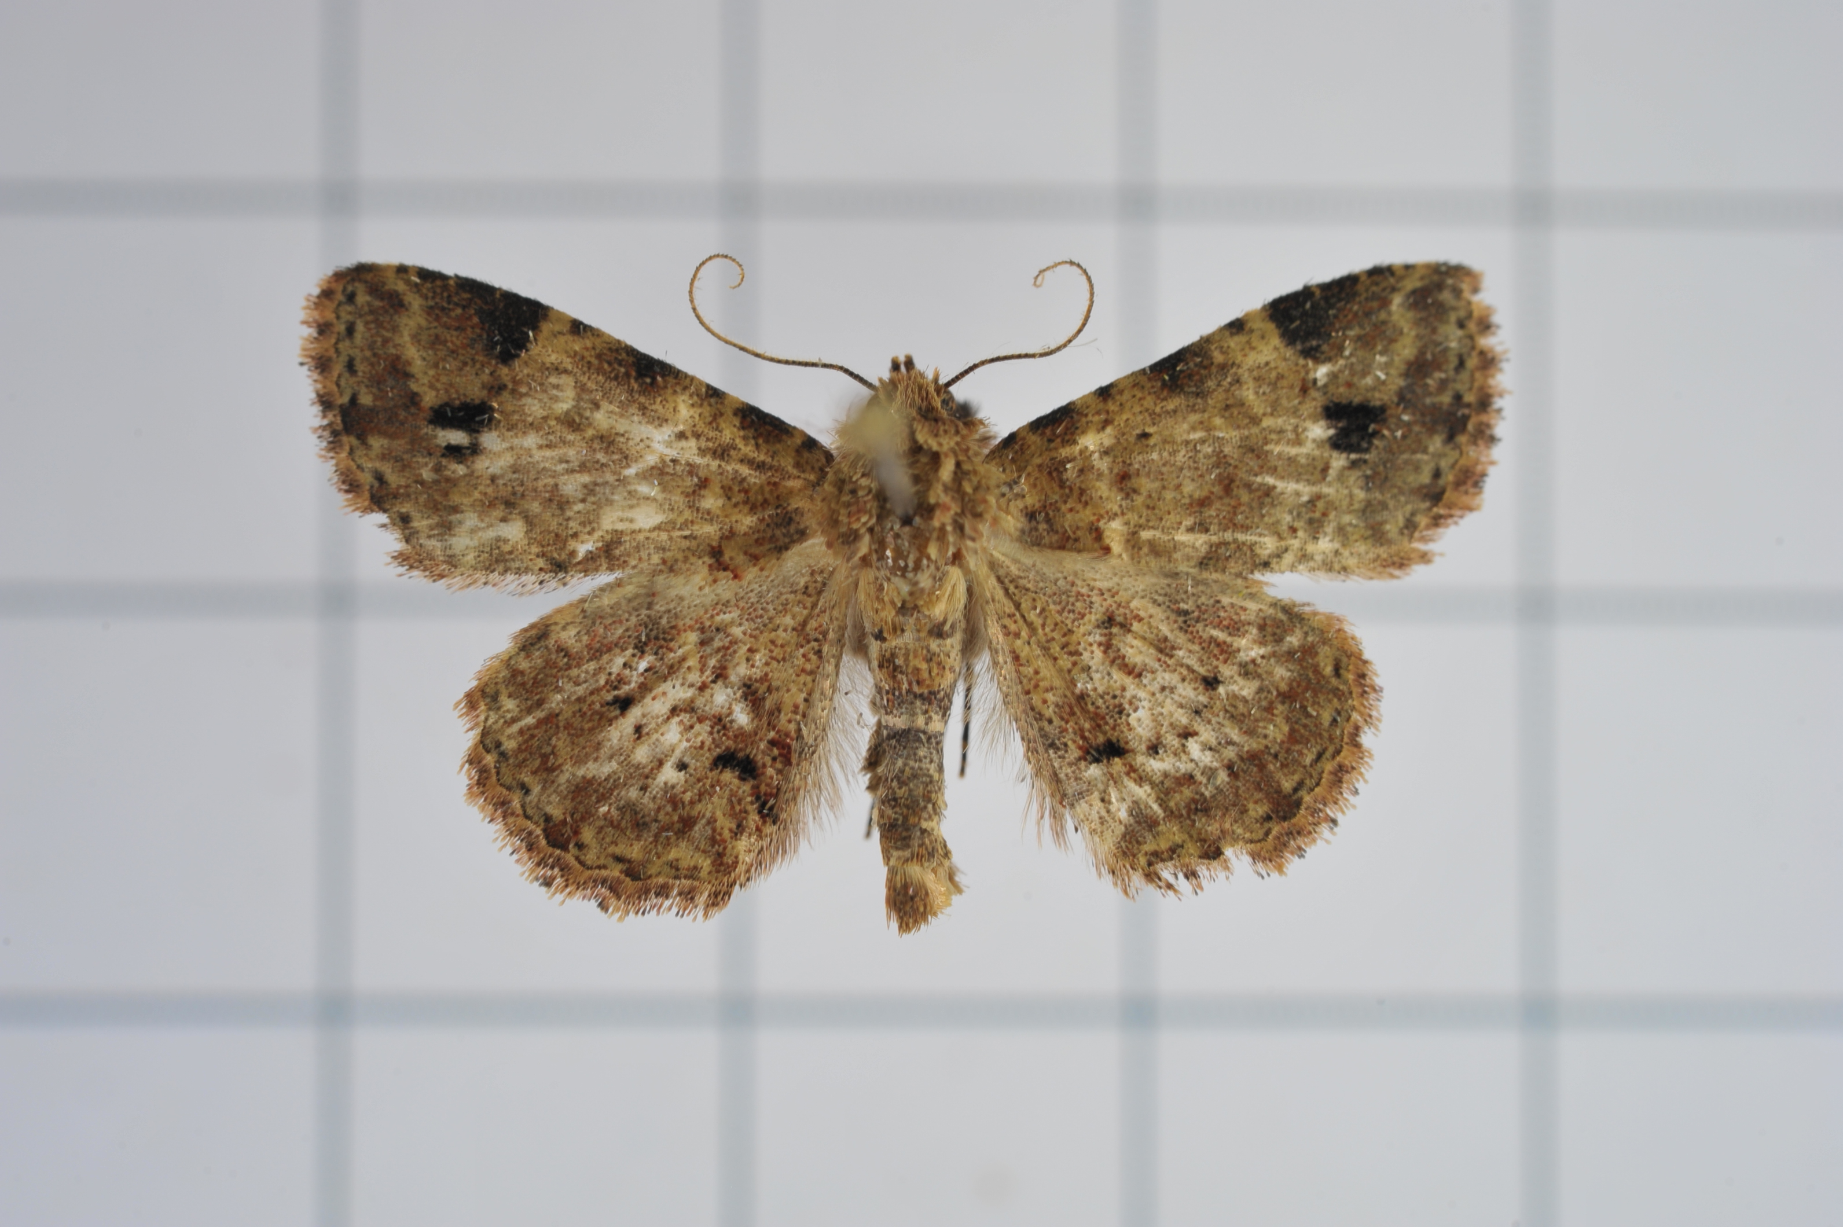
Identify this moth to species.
Panilla costipunctata
